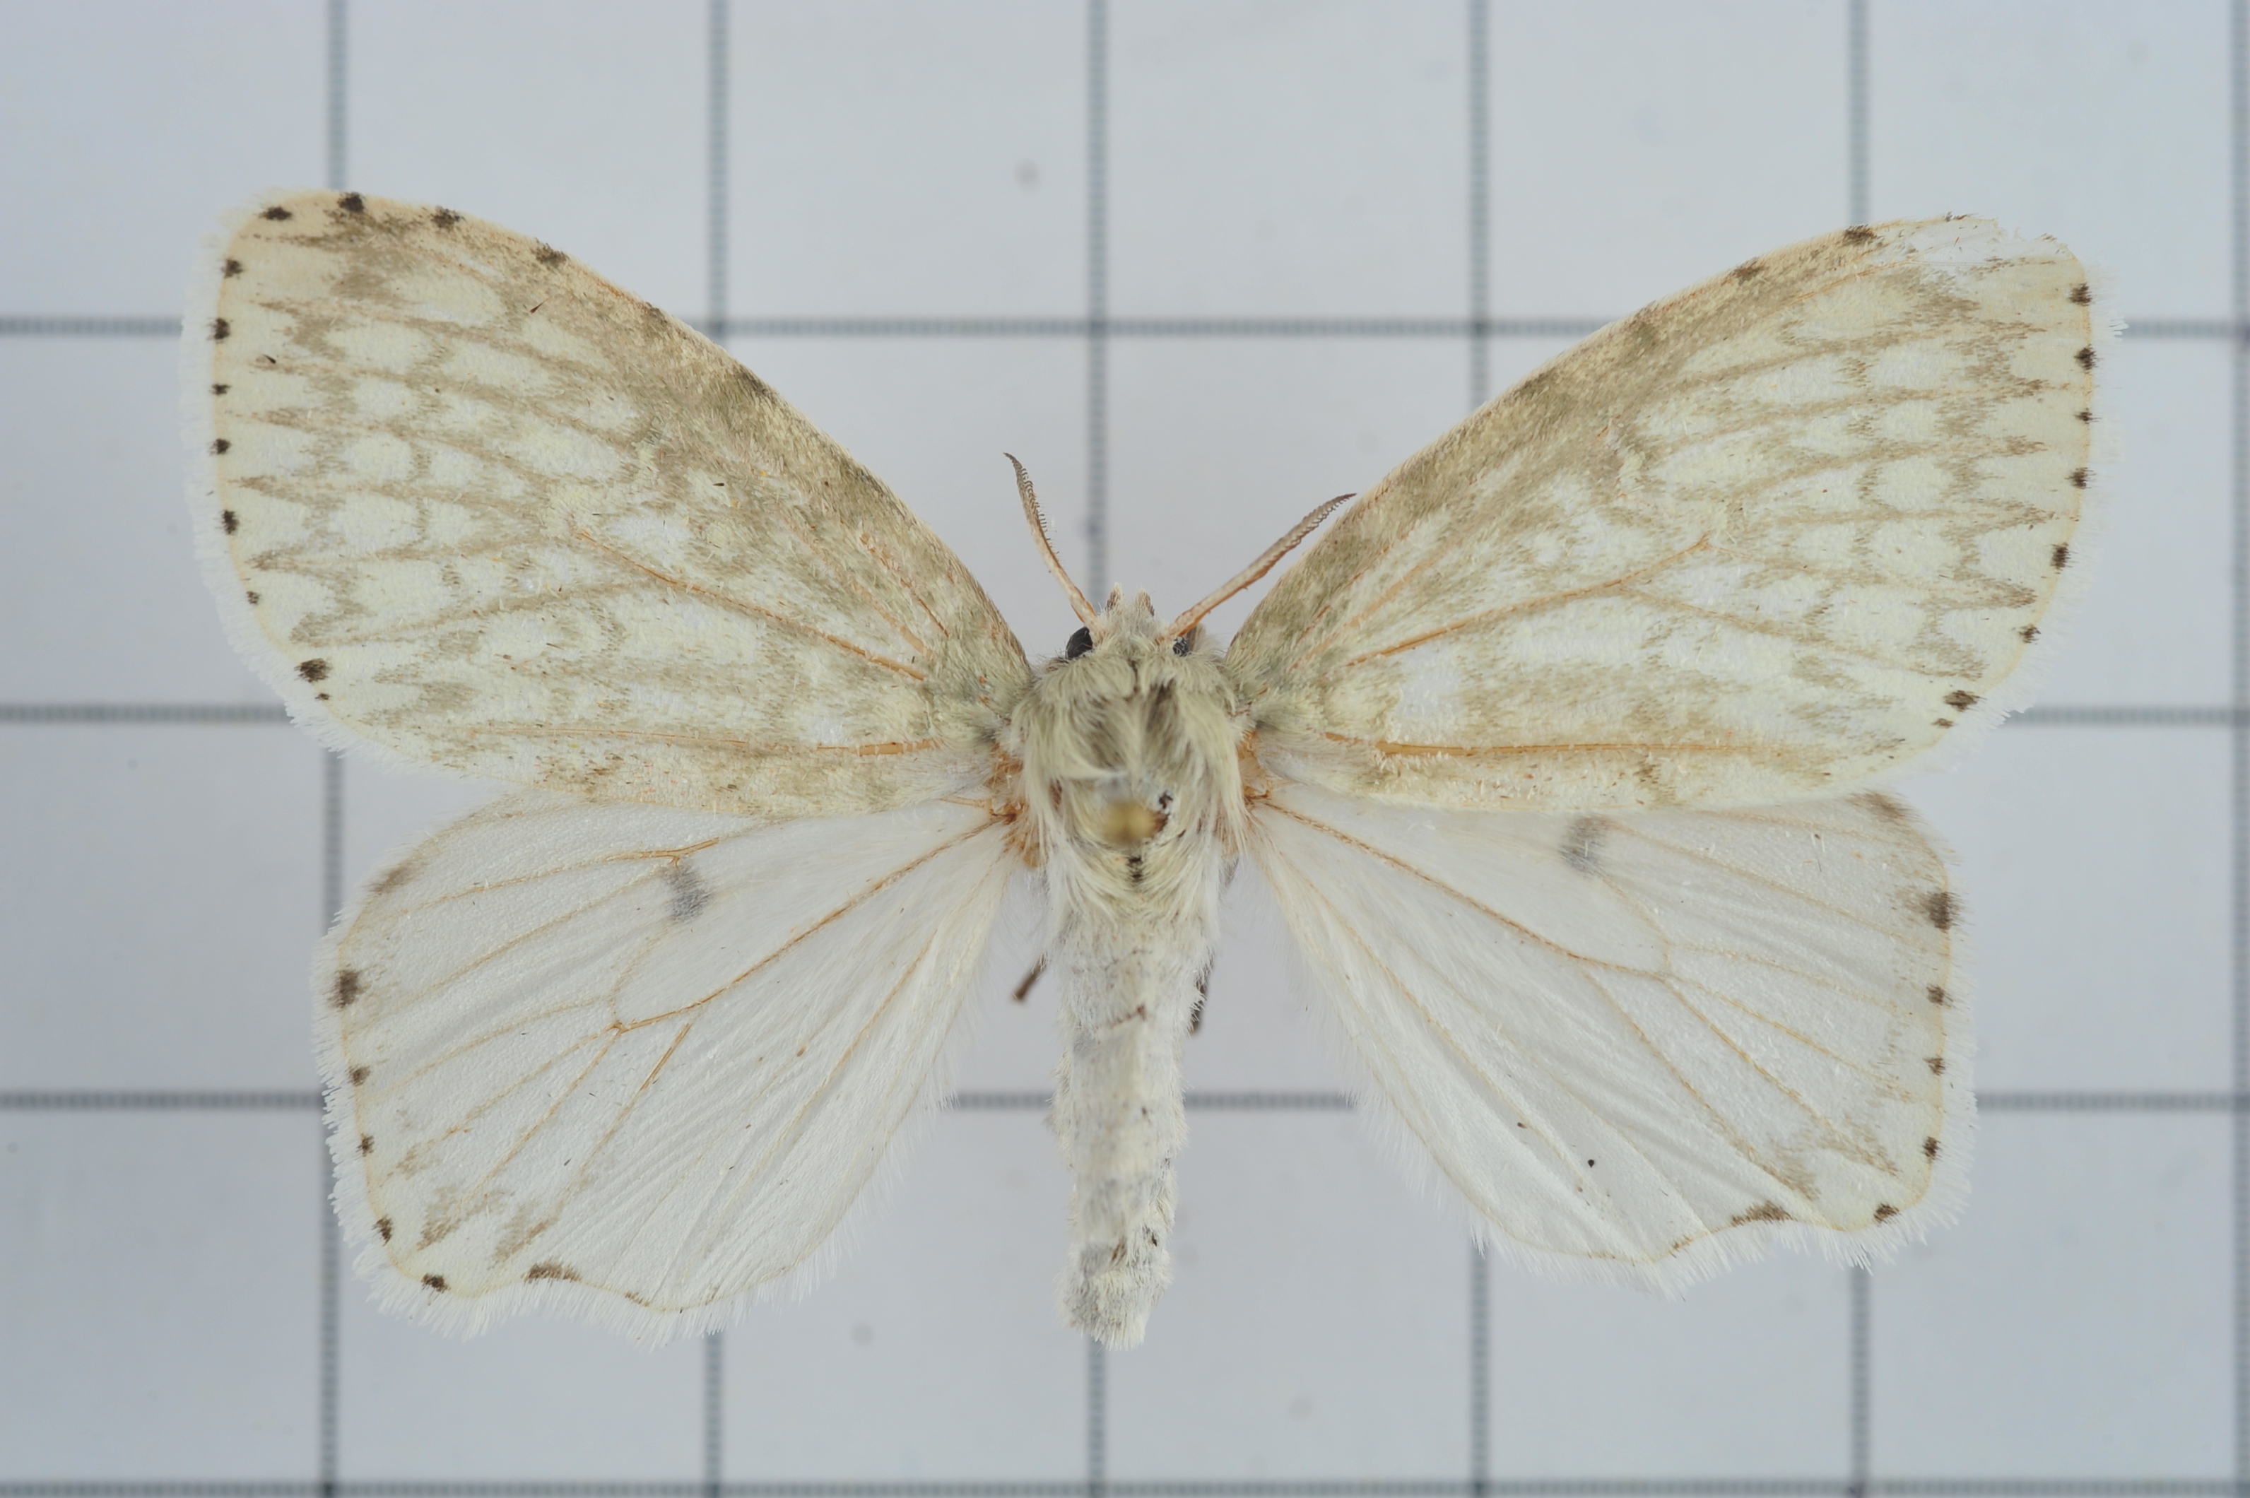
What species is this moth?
Dura alba
